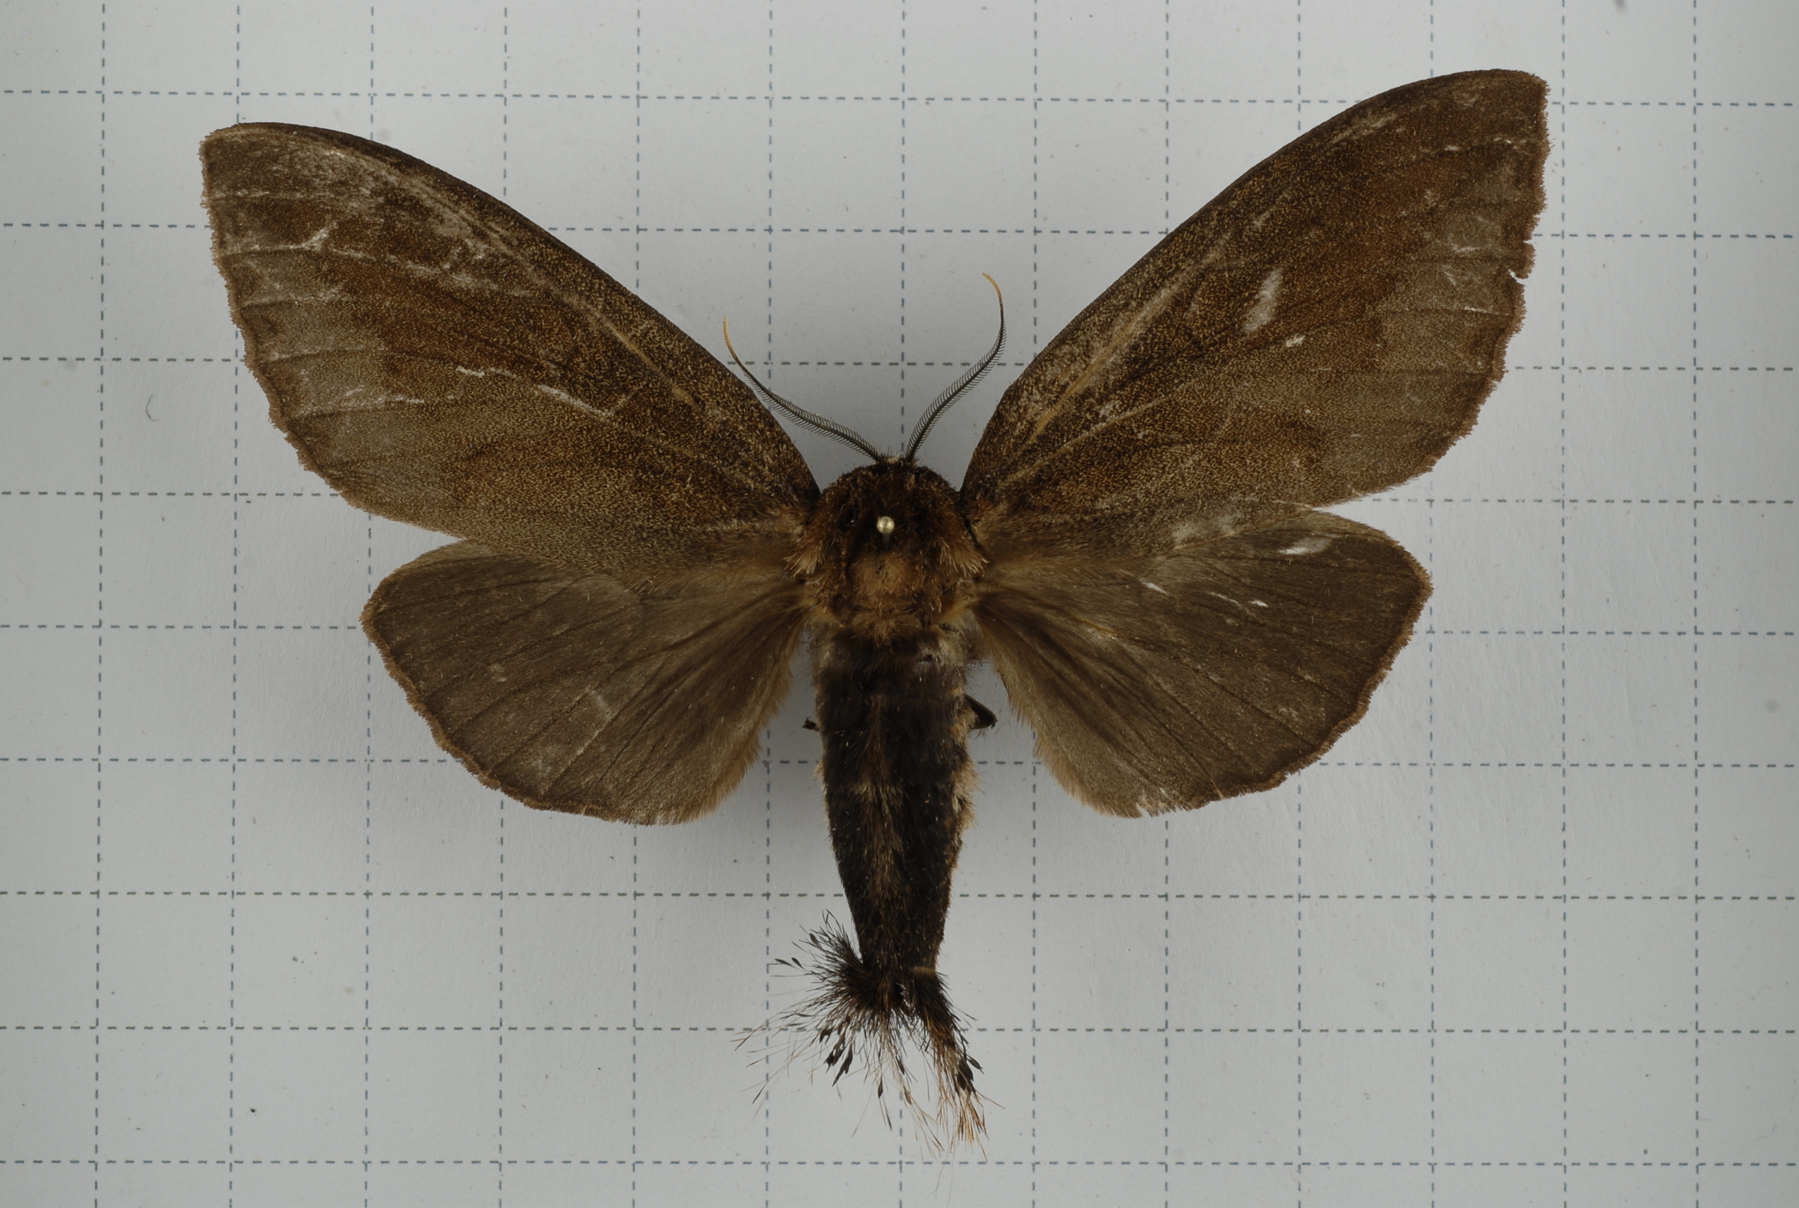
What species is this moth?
Dudusa synopla
